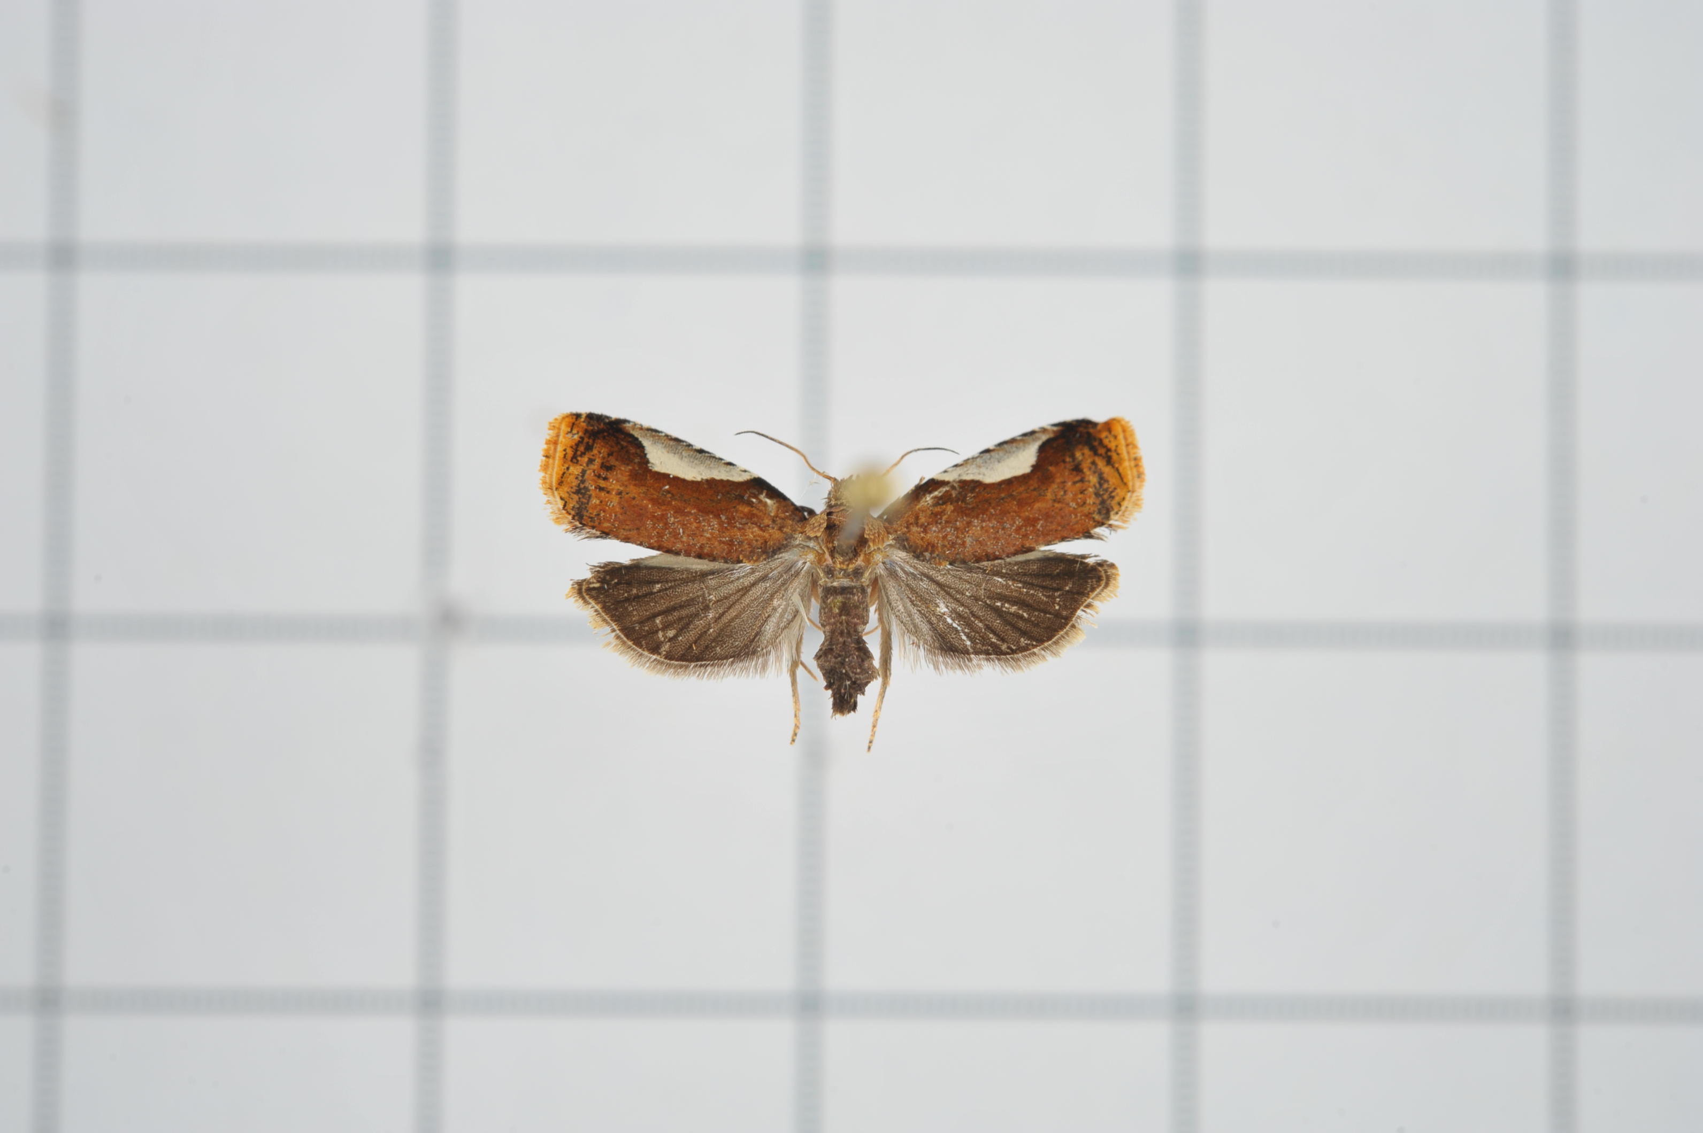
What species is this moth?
Statherotoxys hedraea
